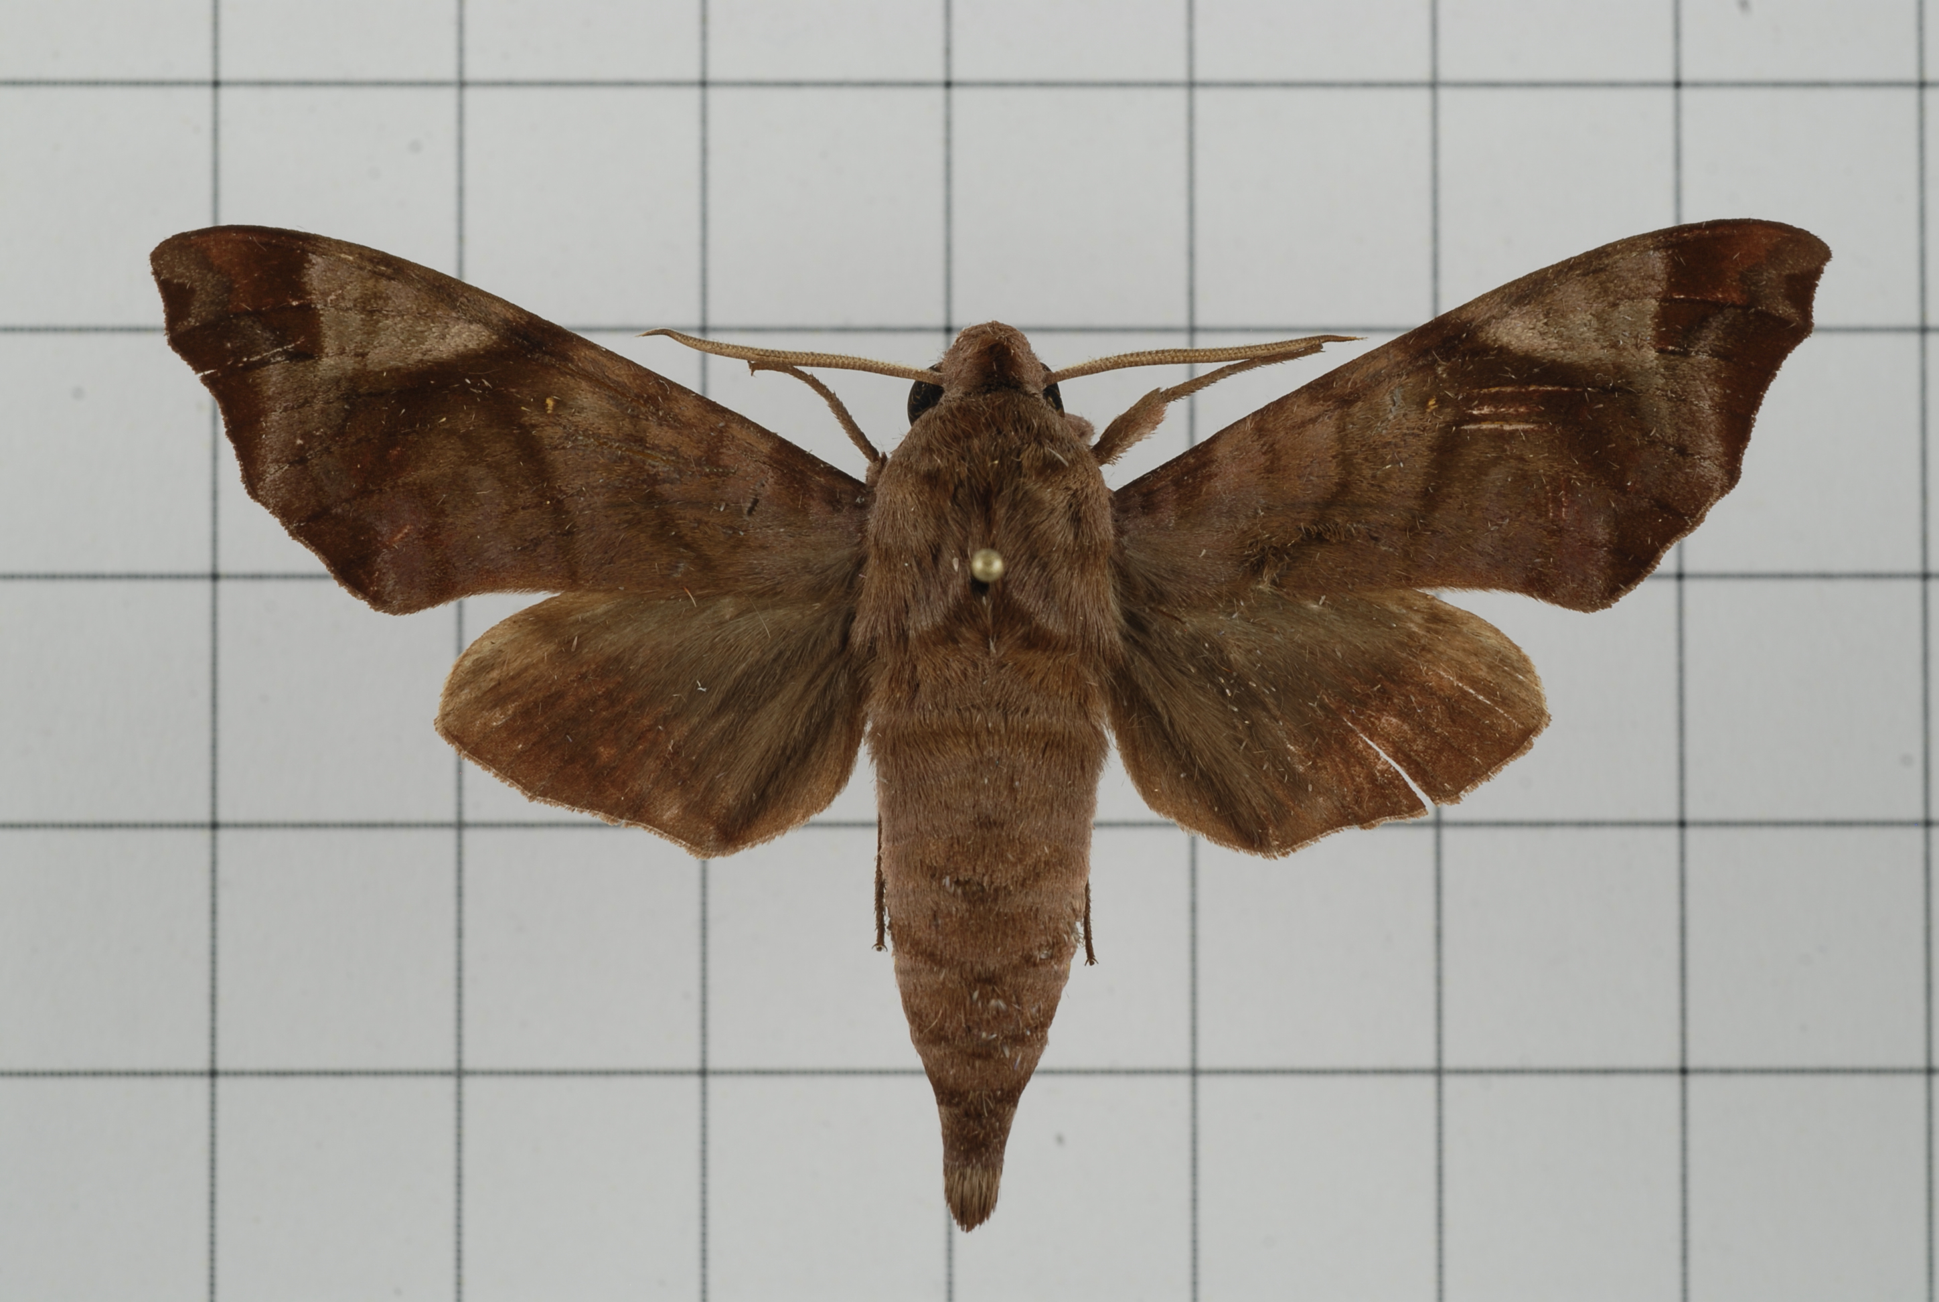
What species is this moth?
Acosmeryx anceus subdentata
